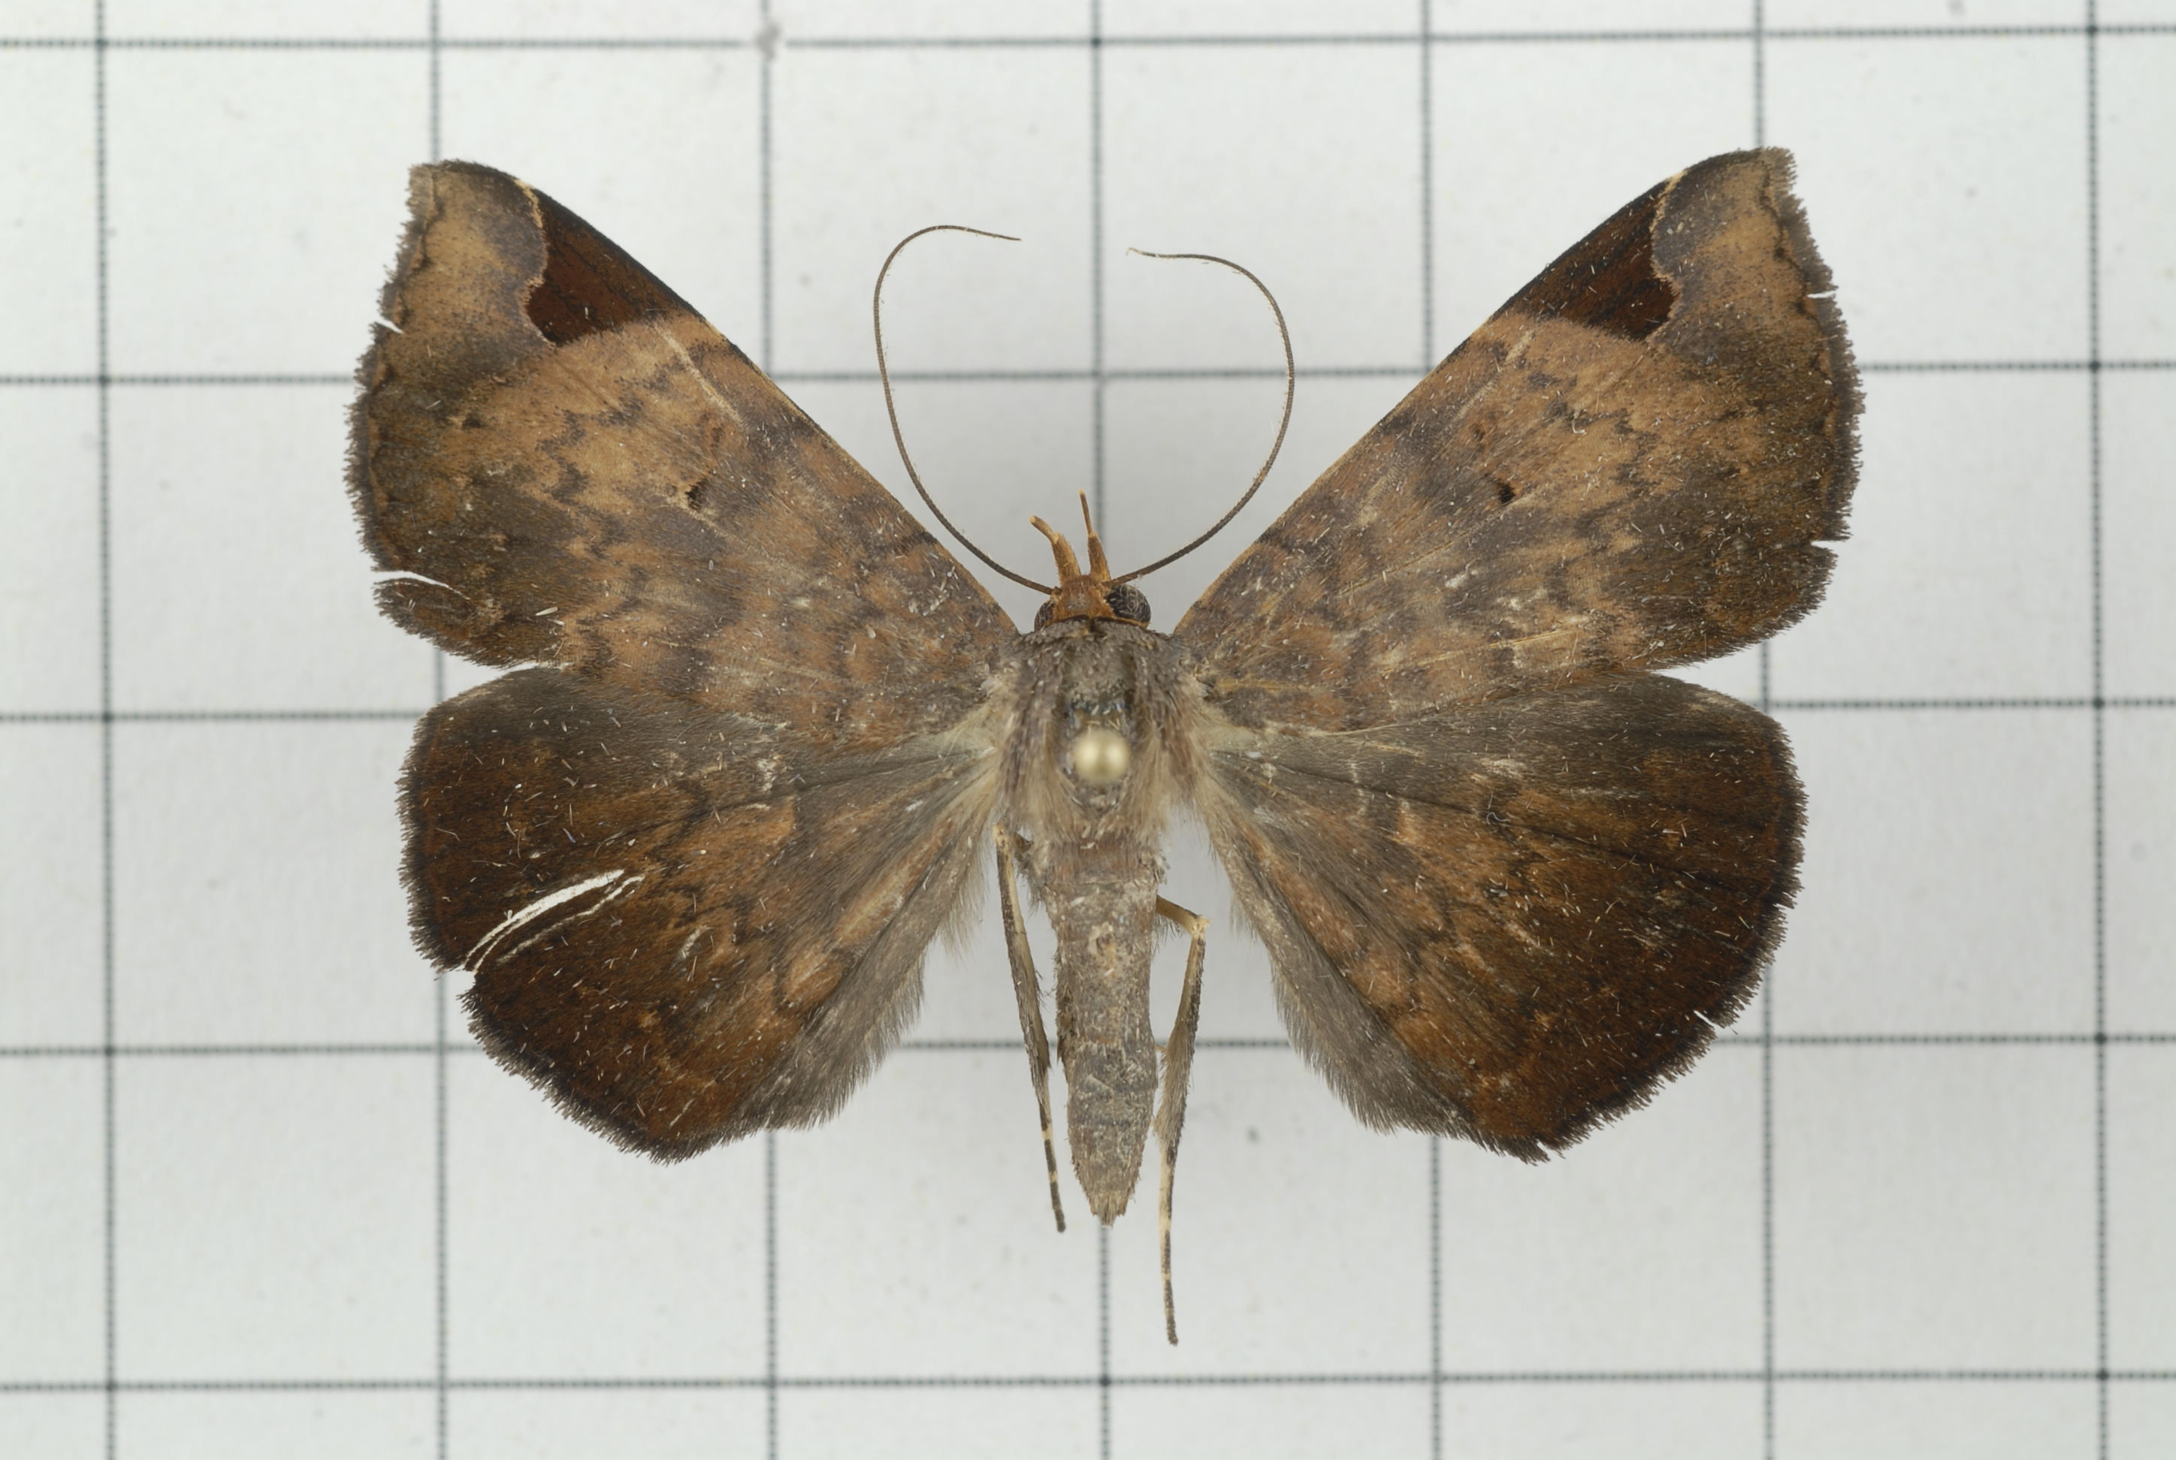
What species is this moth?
Mecodina praecipua
